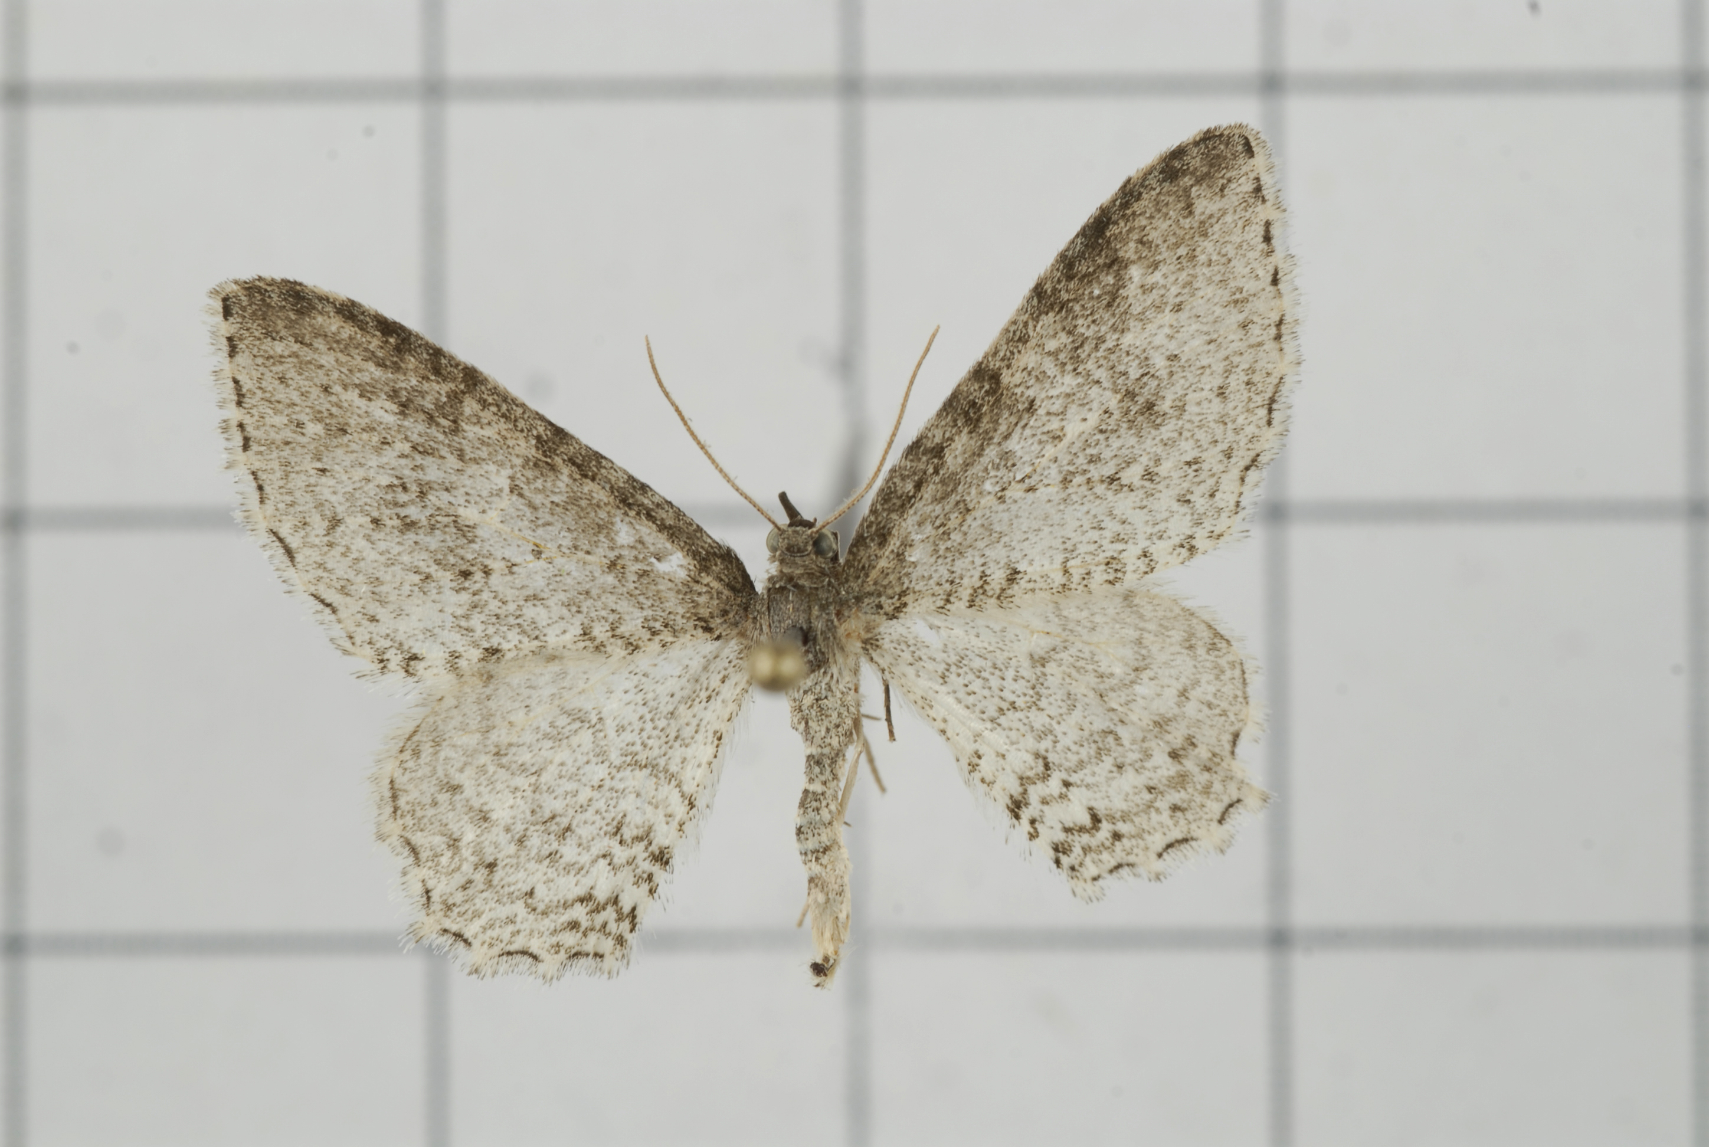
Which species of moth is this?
Hydrelia bicauliata
